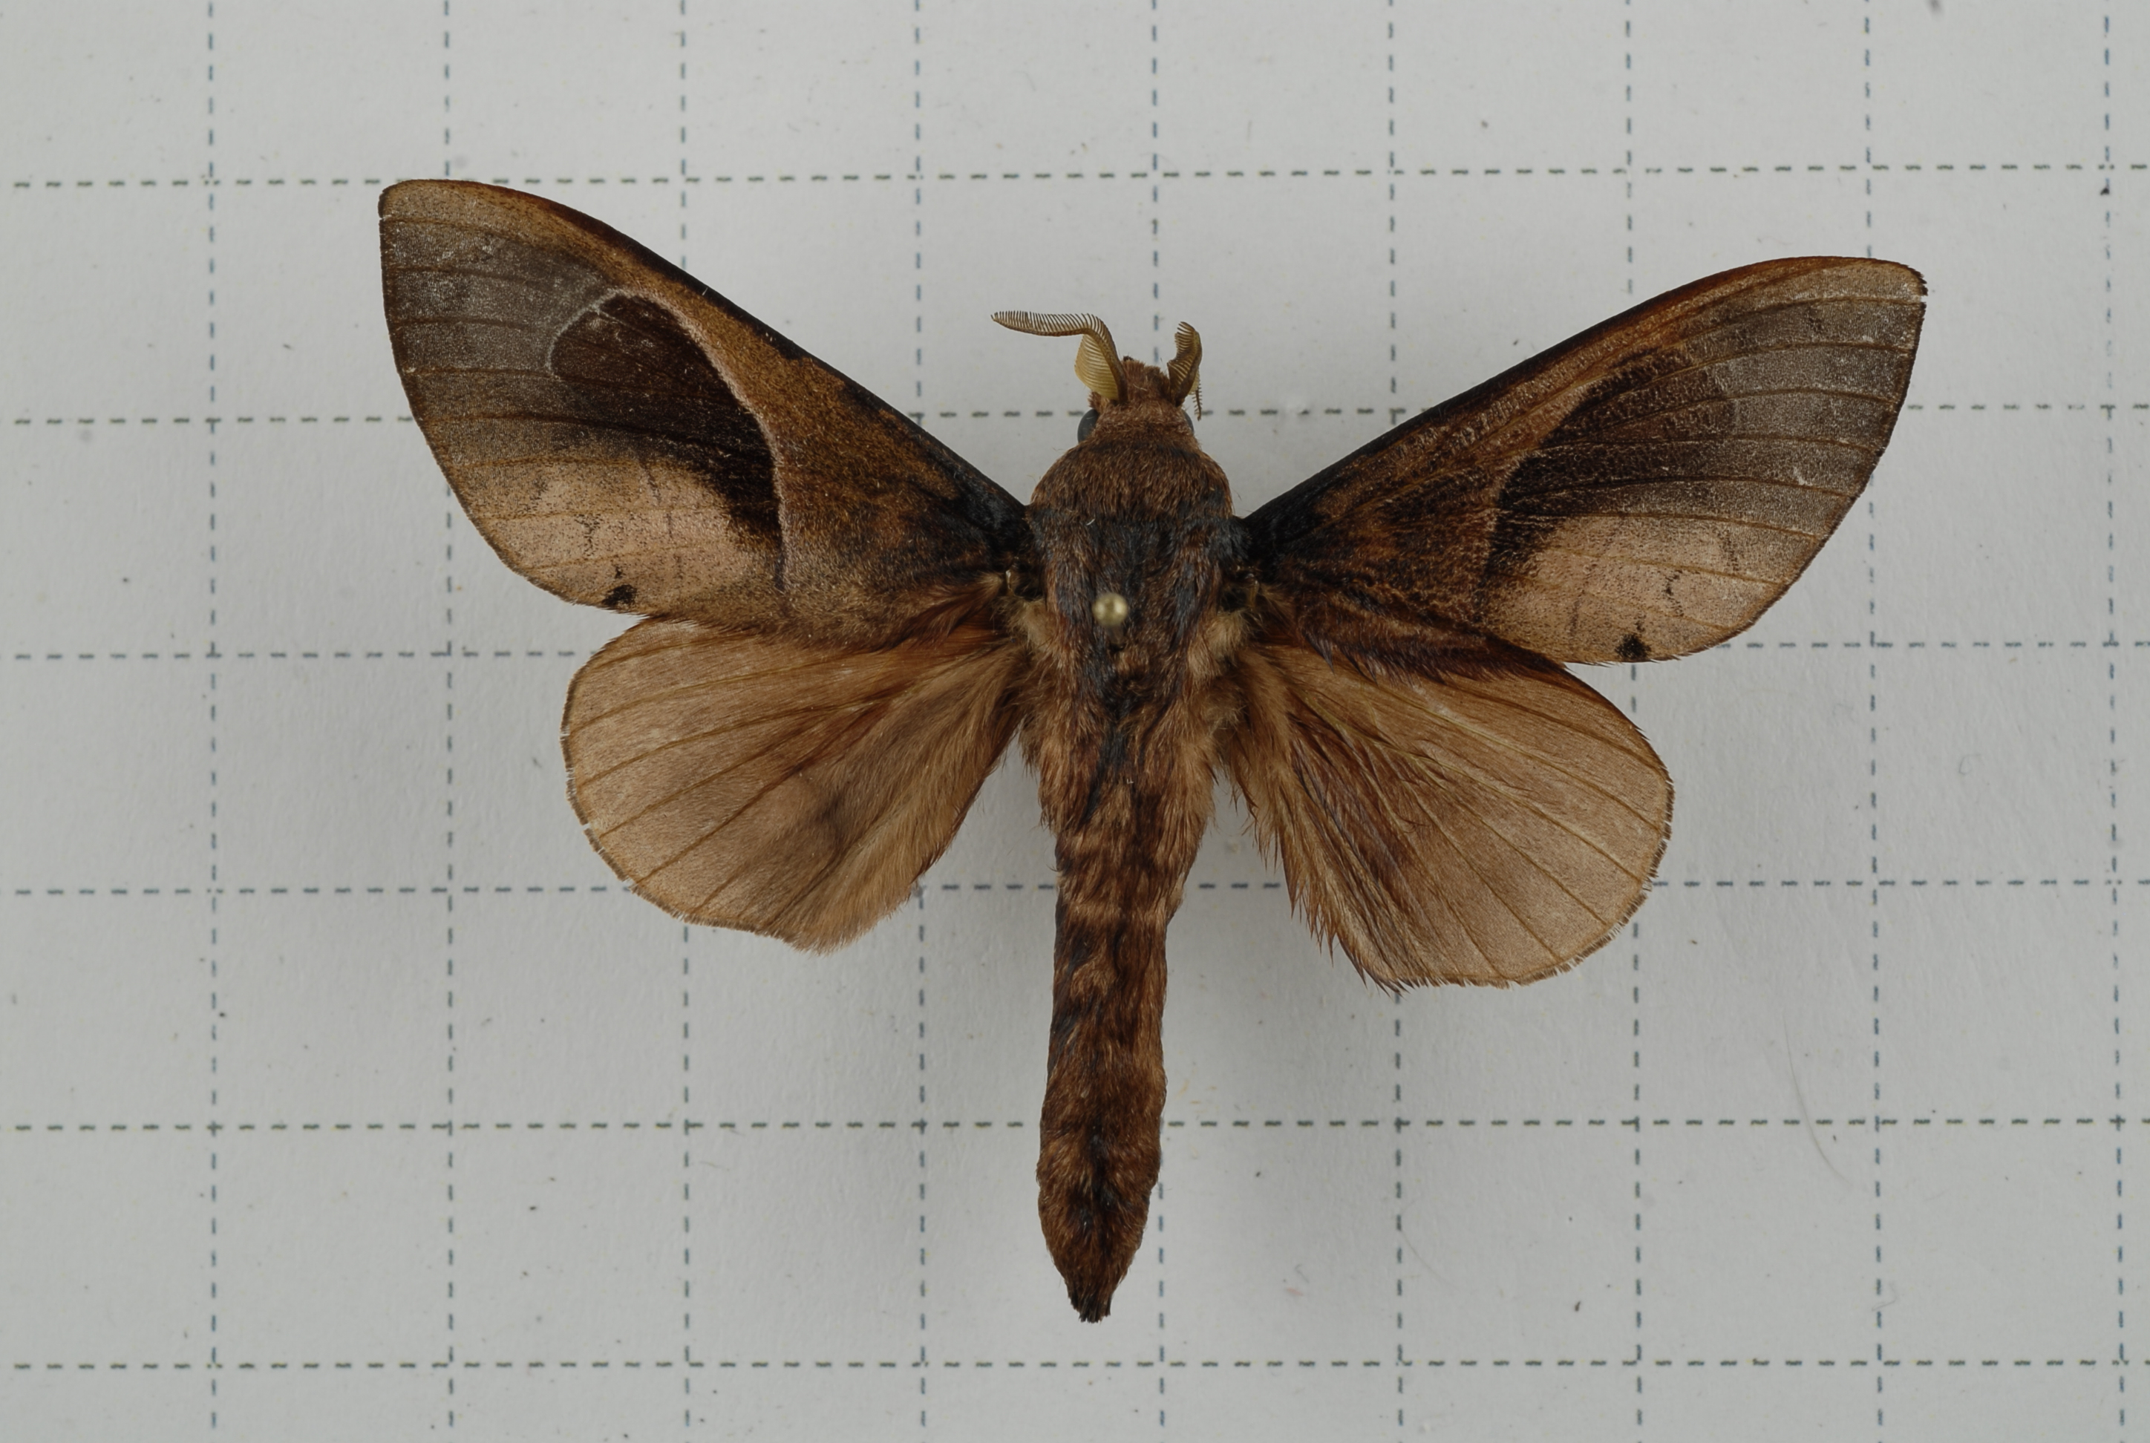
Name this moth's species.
Paralebeda femorata mirabilis
